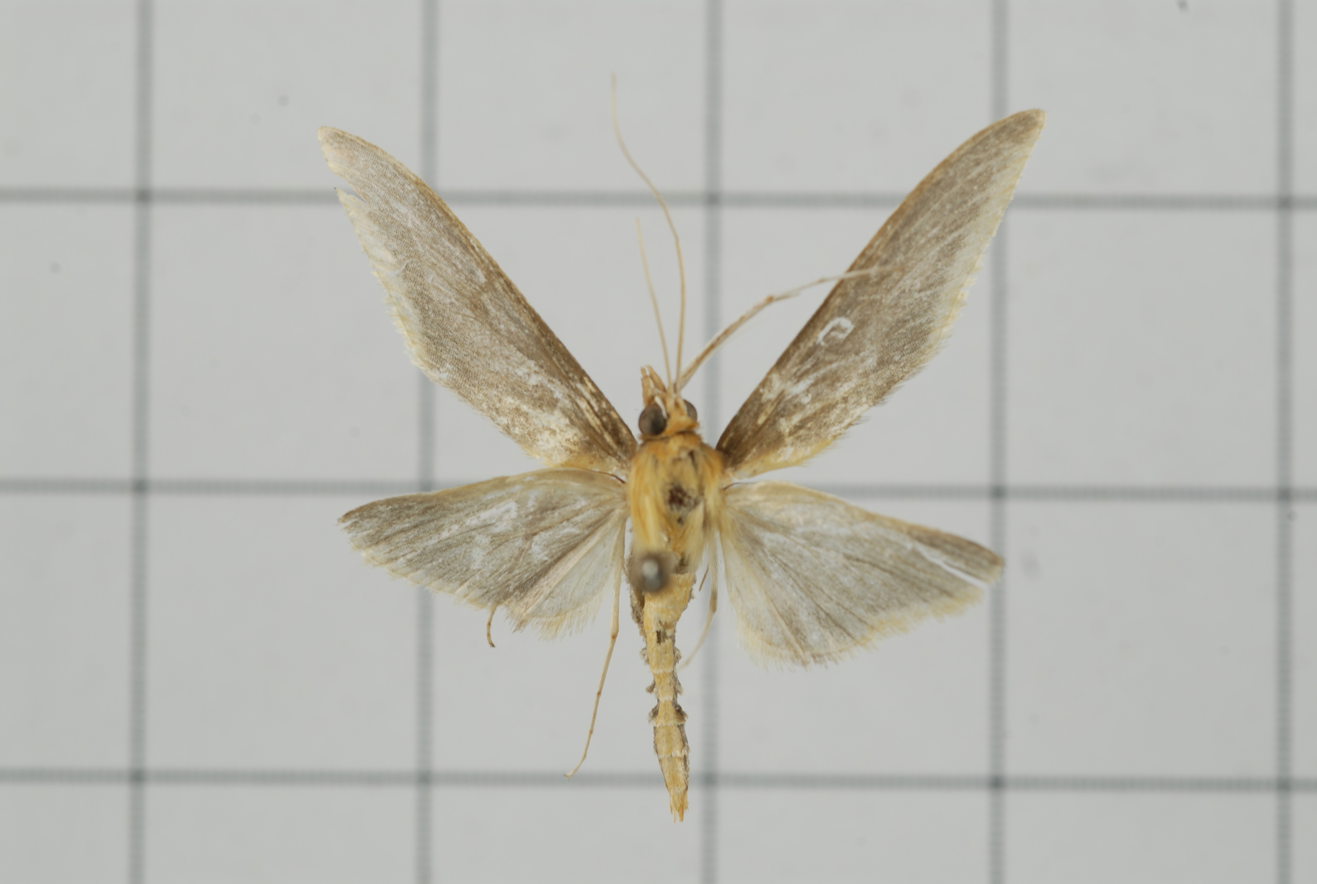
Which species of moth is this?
Circobotys aurealis
